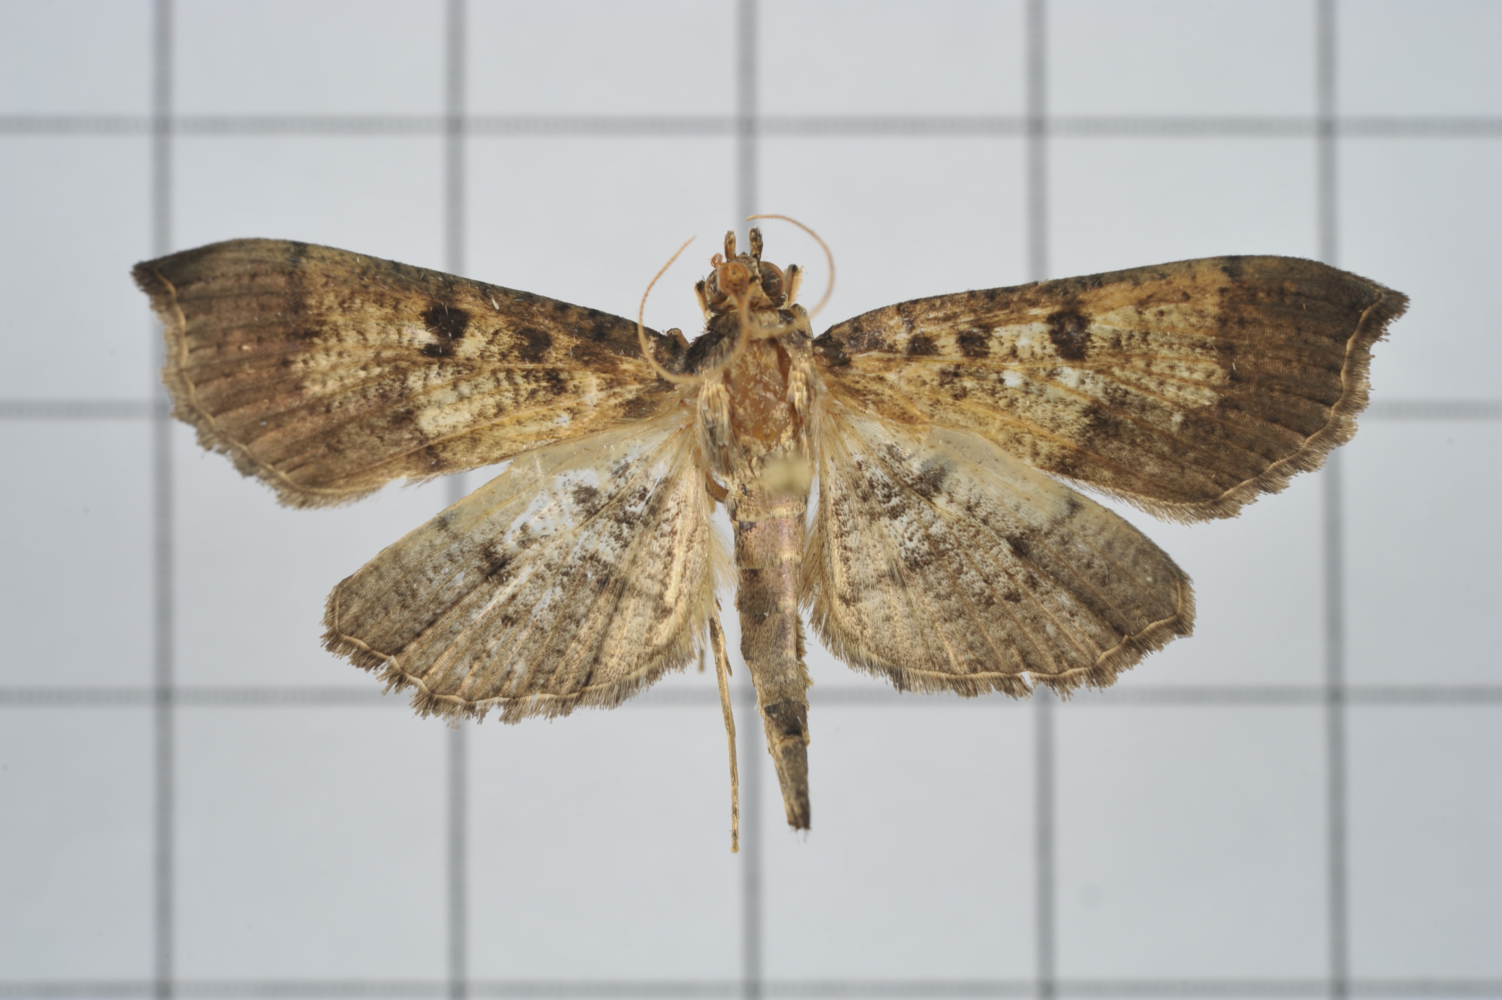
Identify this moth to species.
Ceratarcha umbrosa
